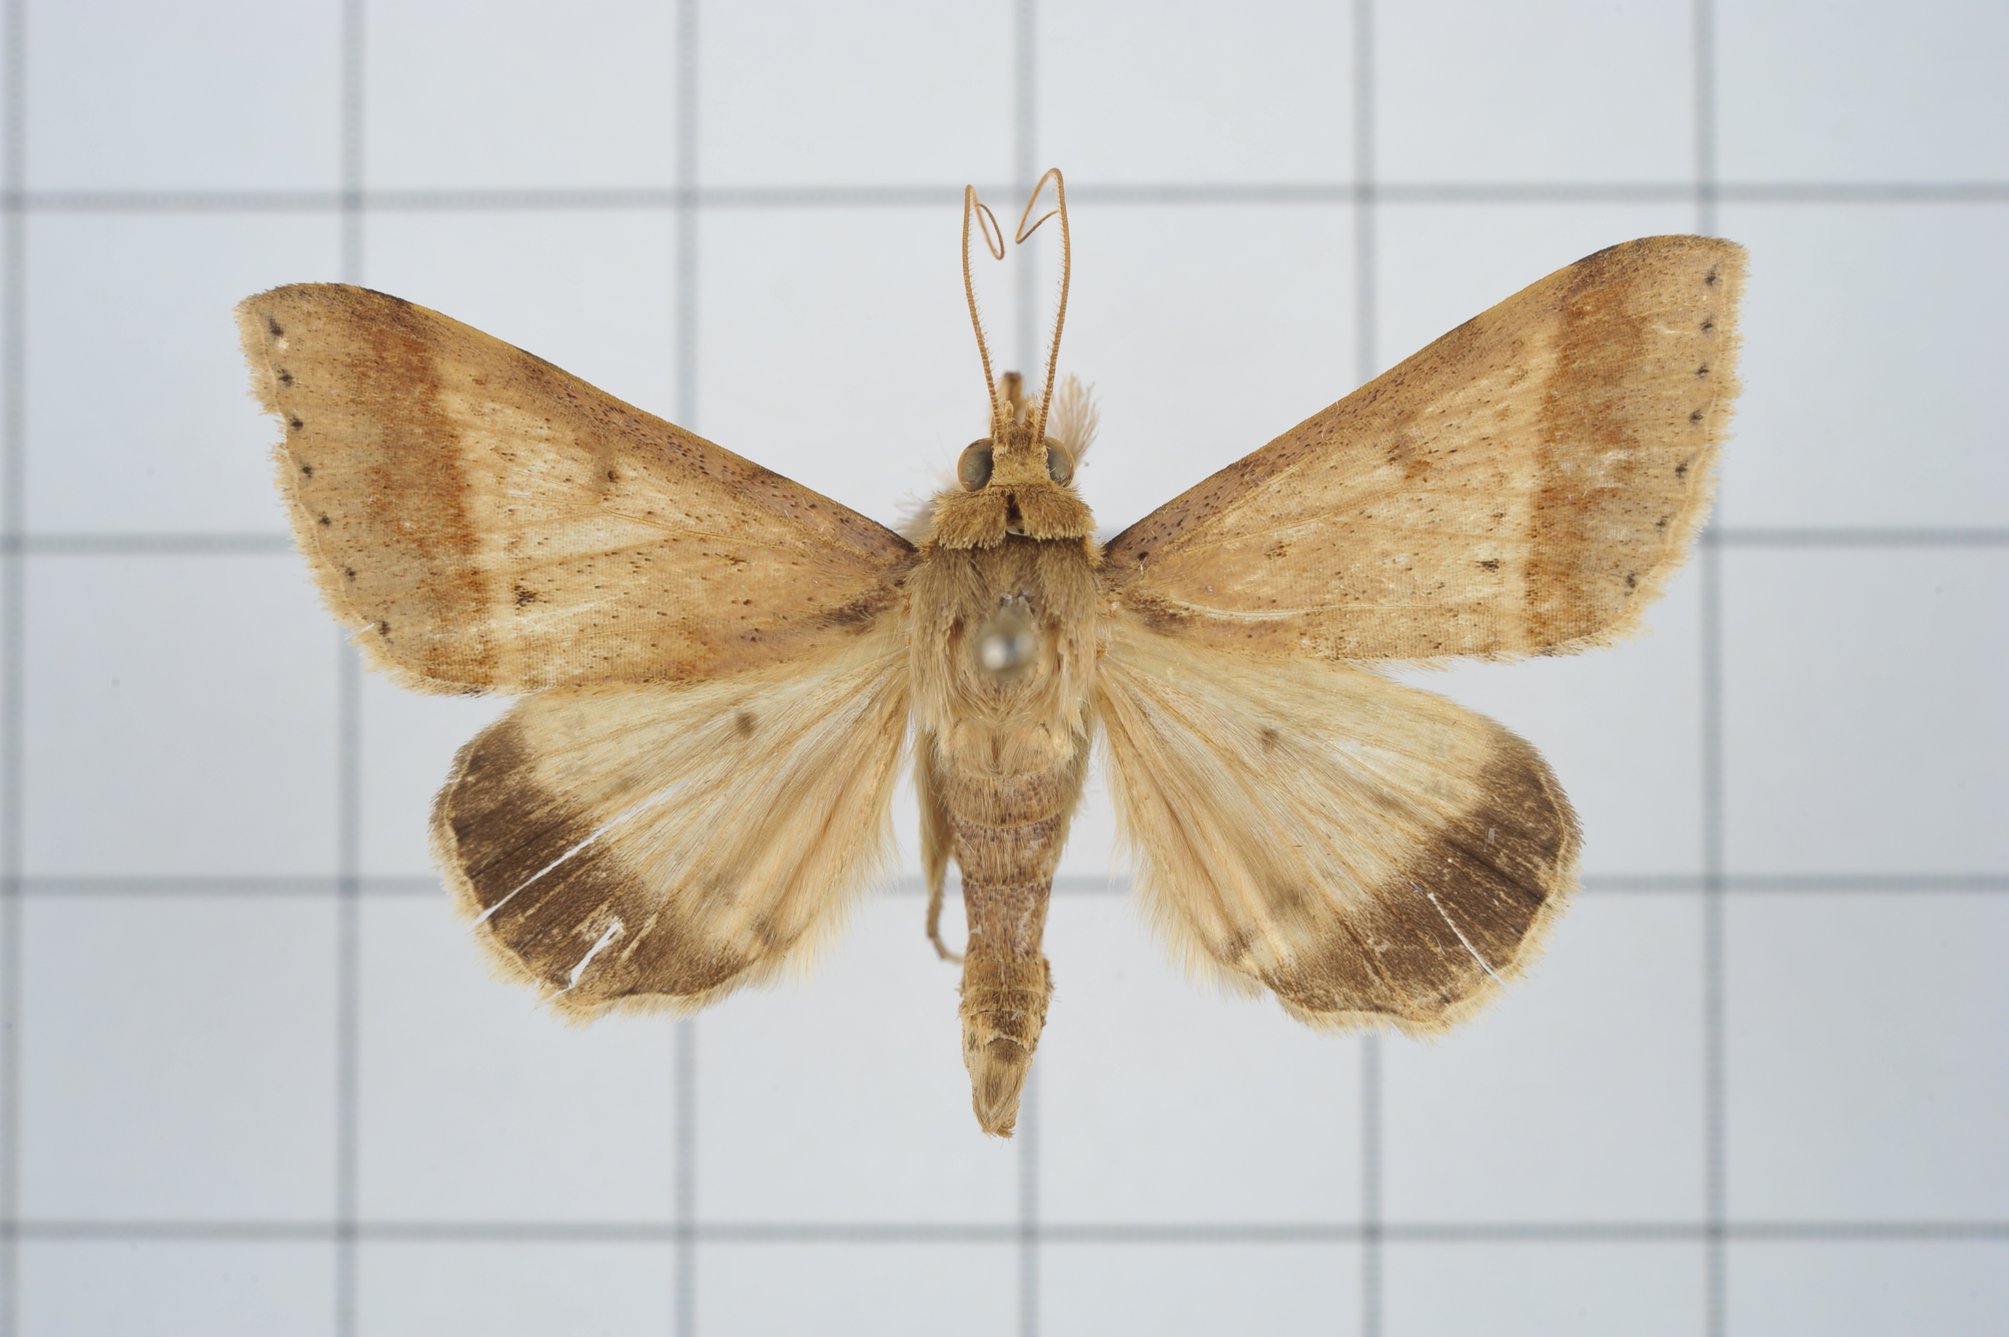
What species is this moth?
Plecoptera violacea
